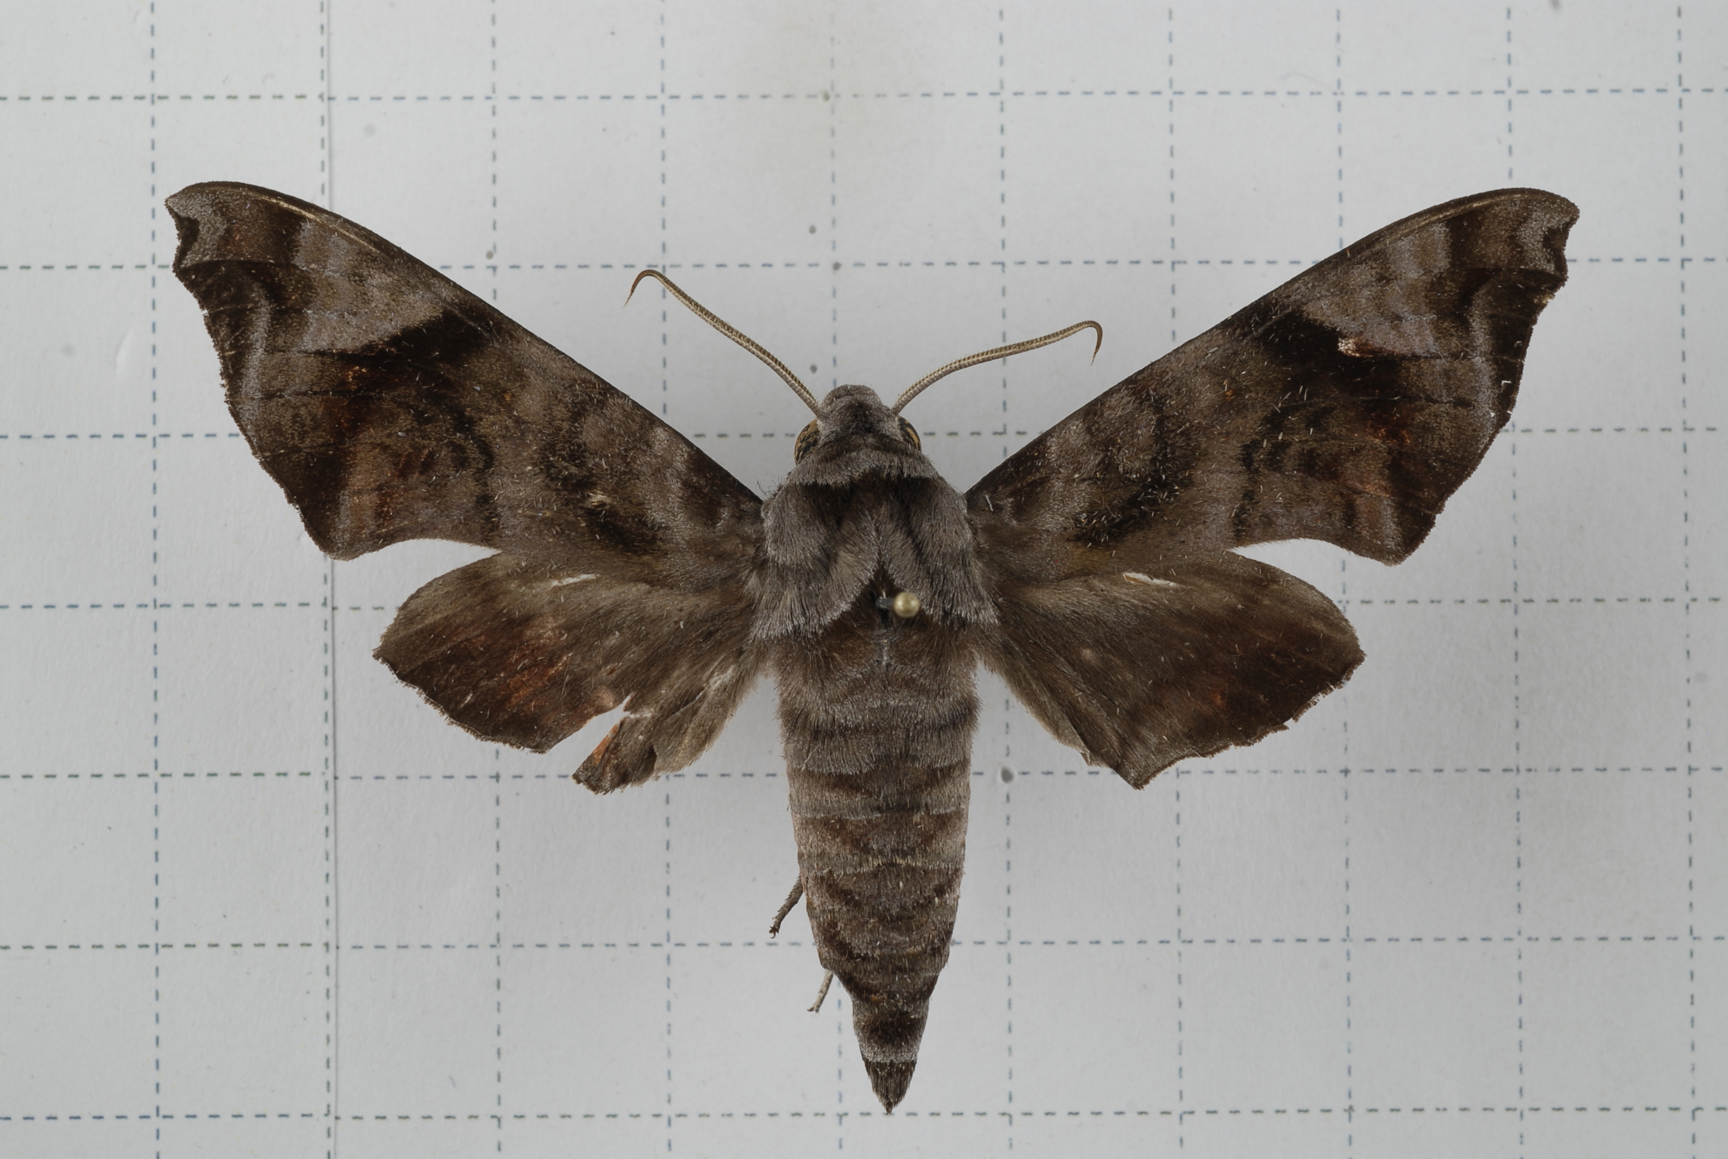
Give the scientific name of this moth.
Acosmeryx castanea
